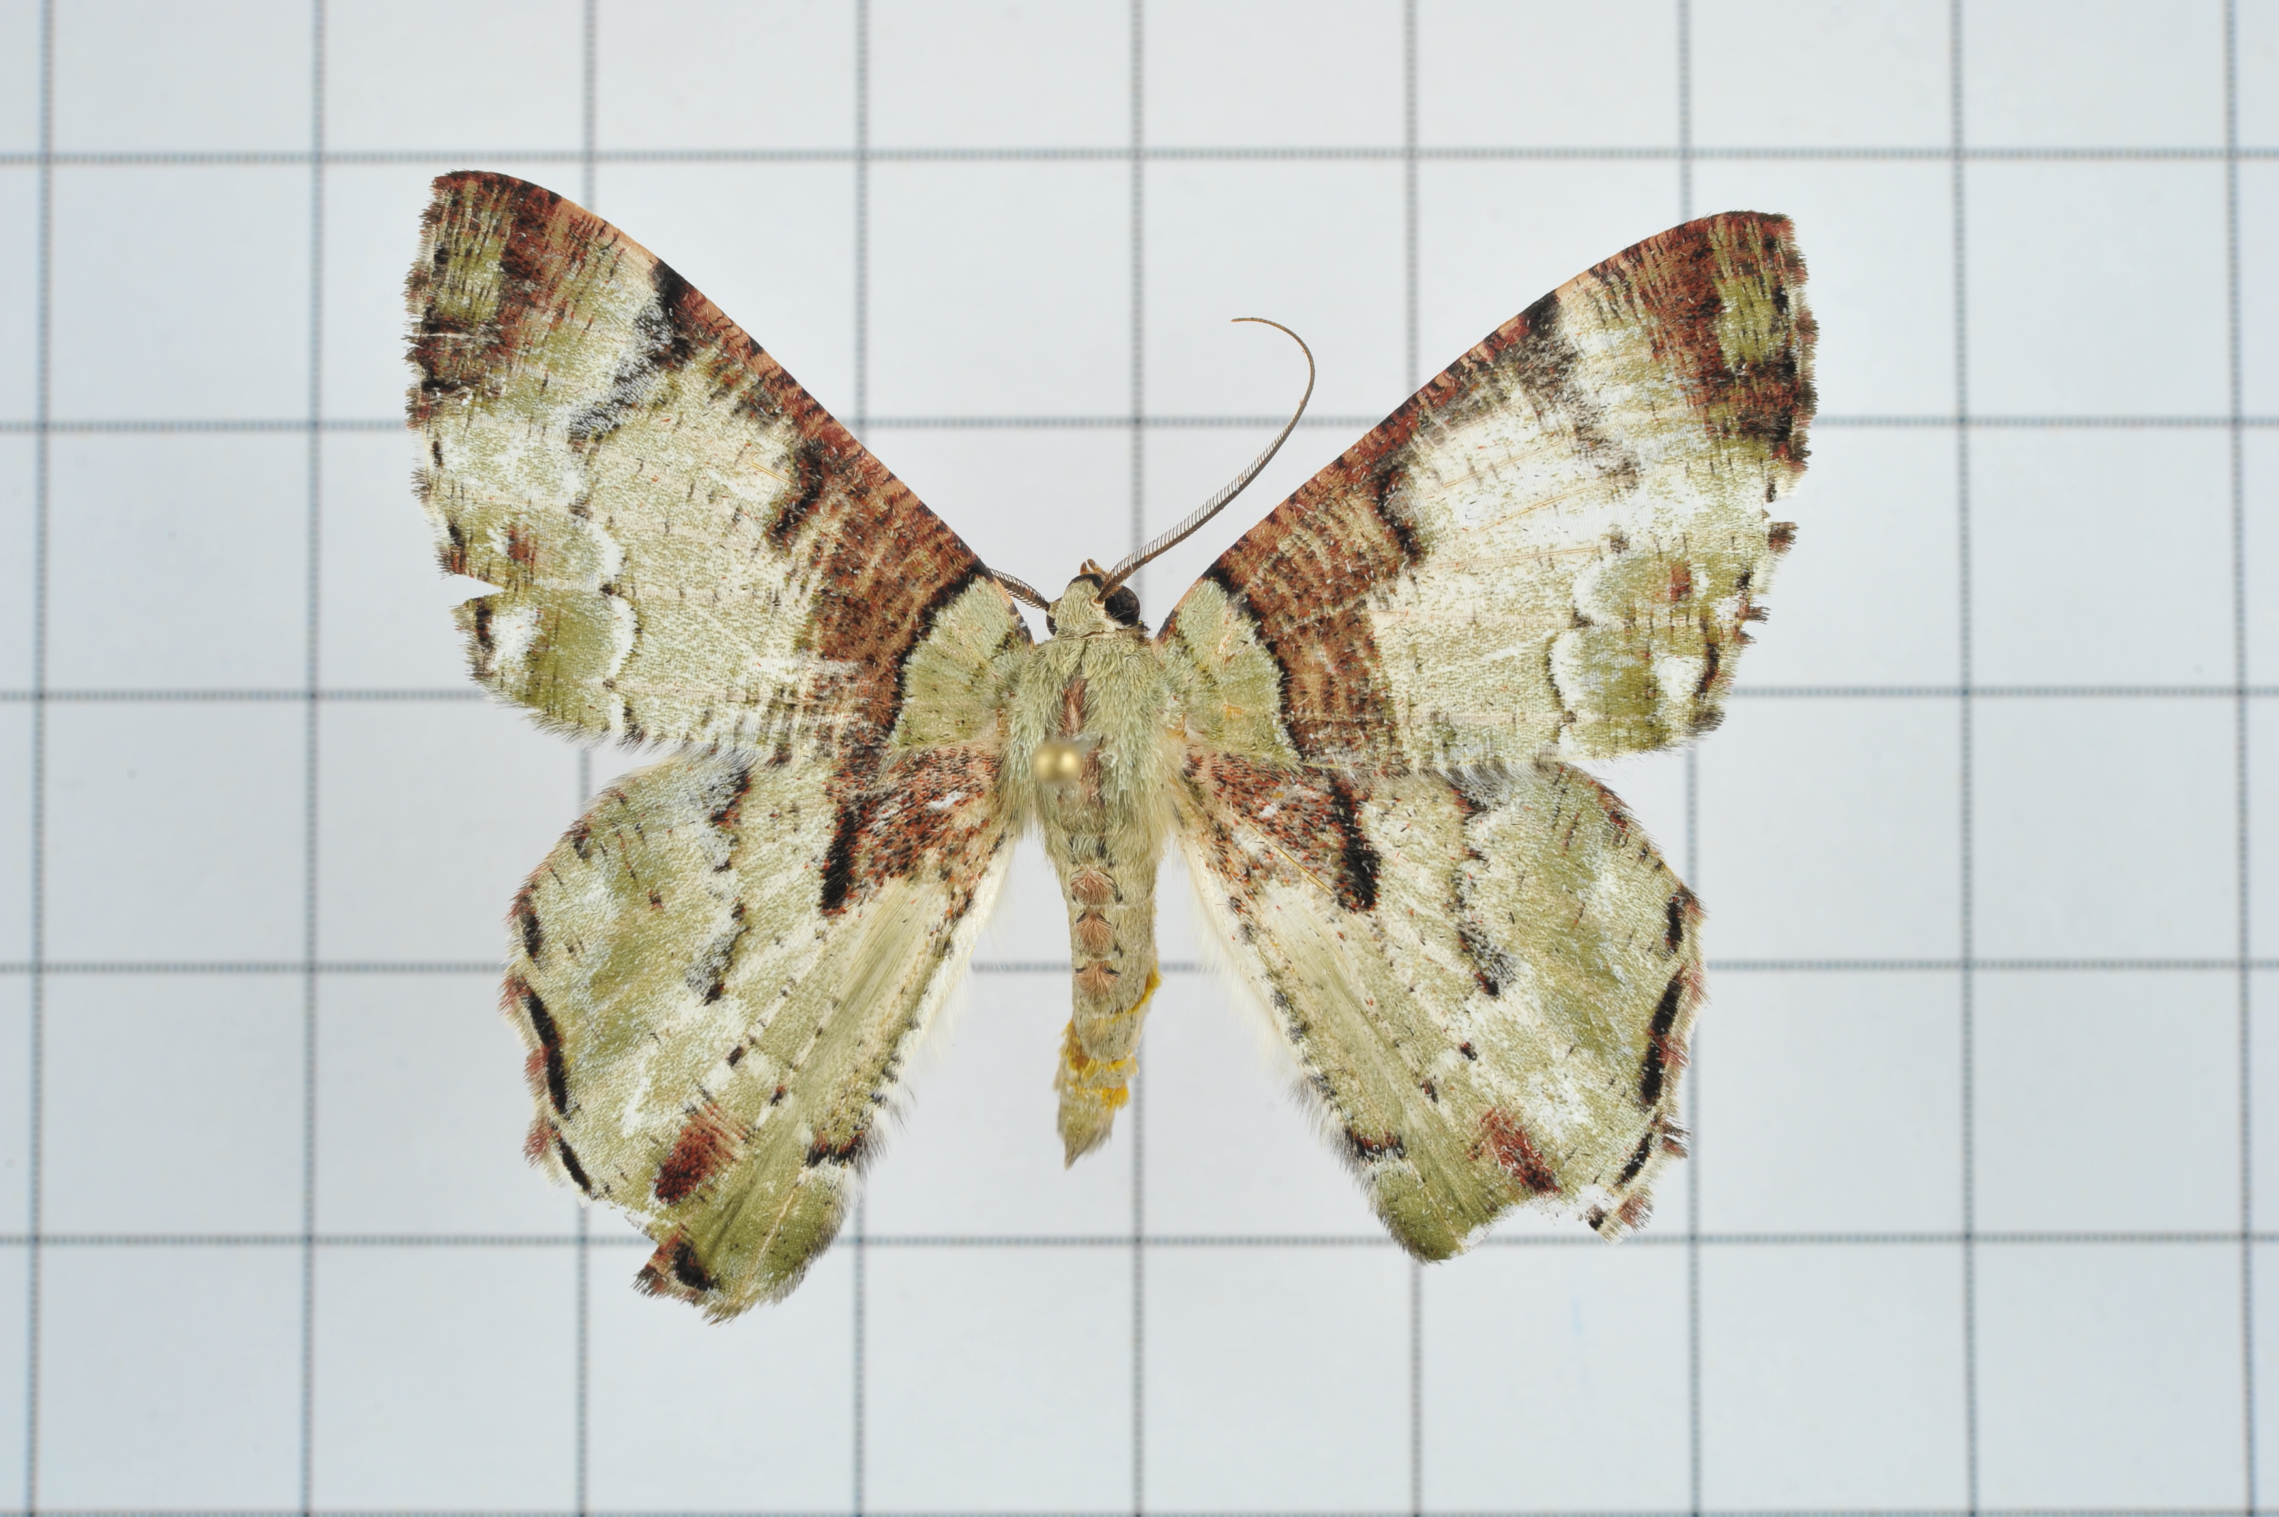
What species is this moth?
Pachyodes subtrita subtrita
